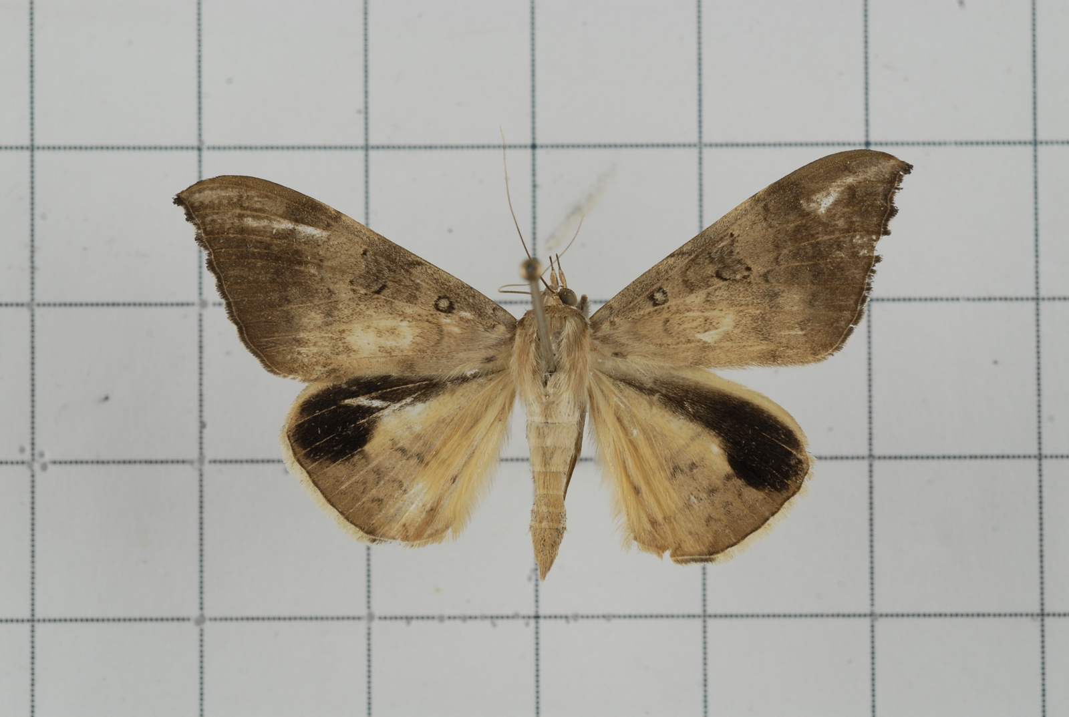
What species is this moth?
Oxyodes scrobiculata
